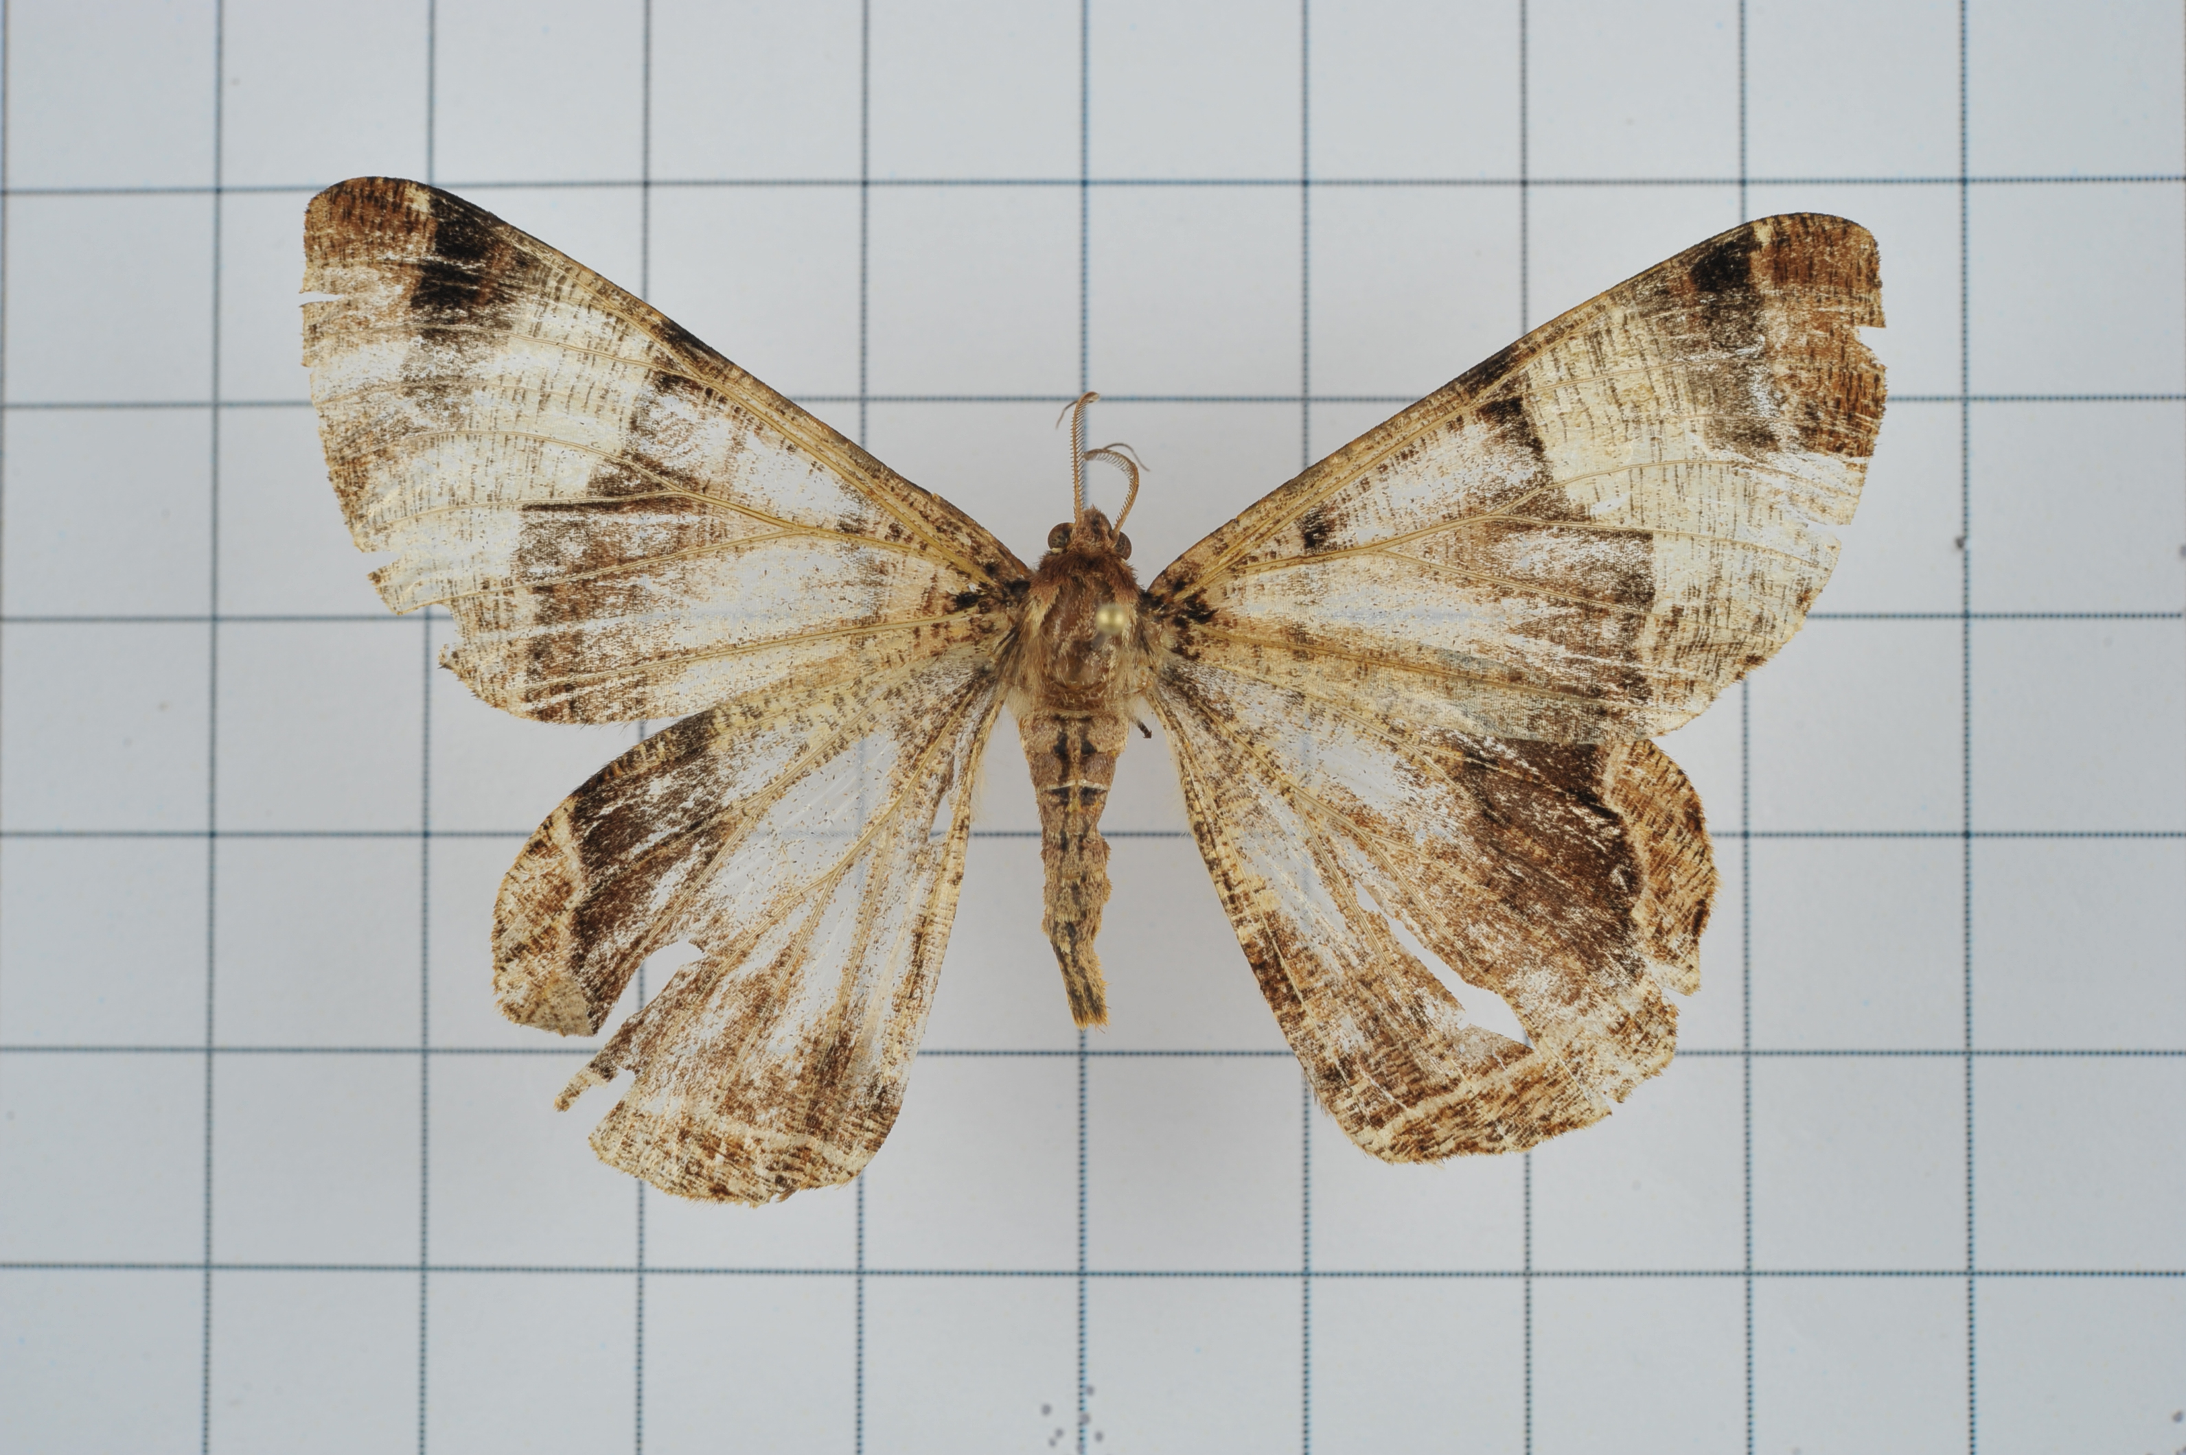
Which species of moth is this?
Xandrames latiferaria curvistriga
